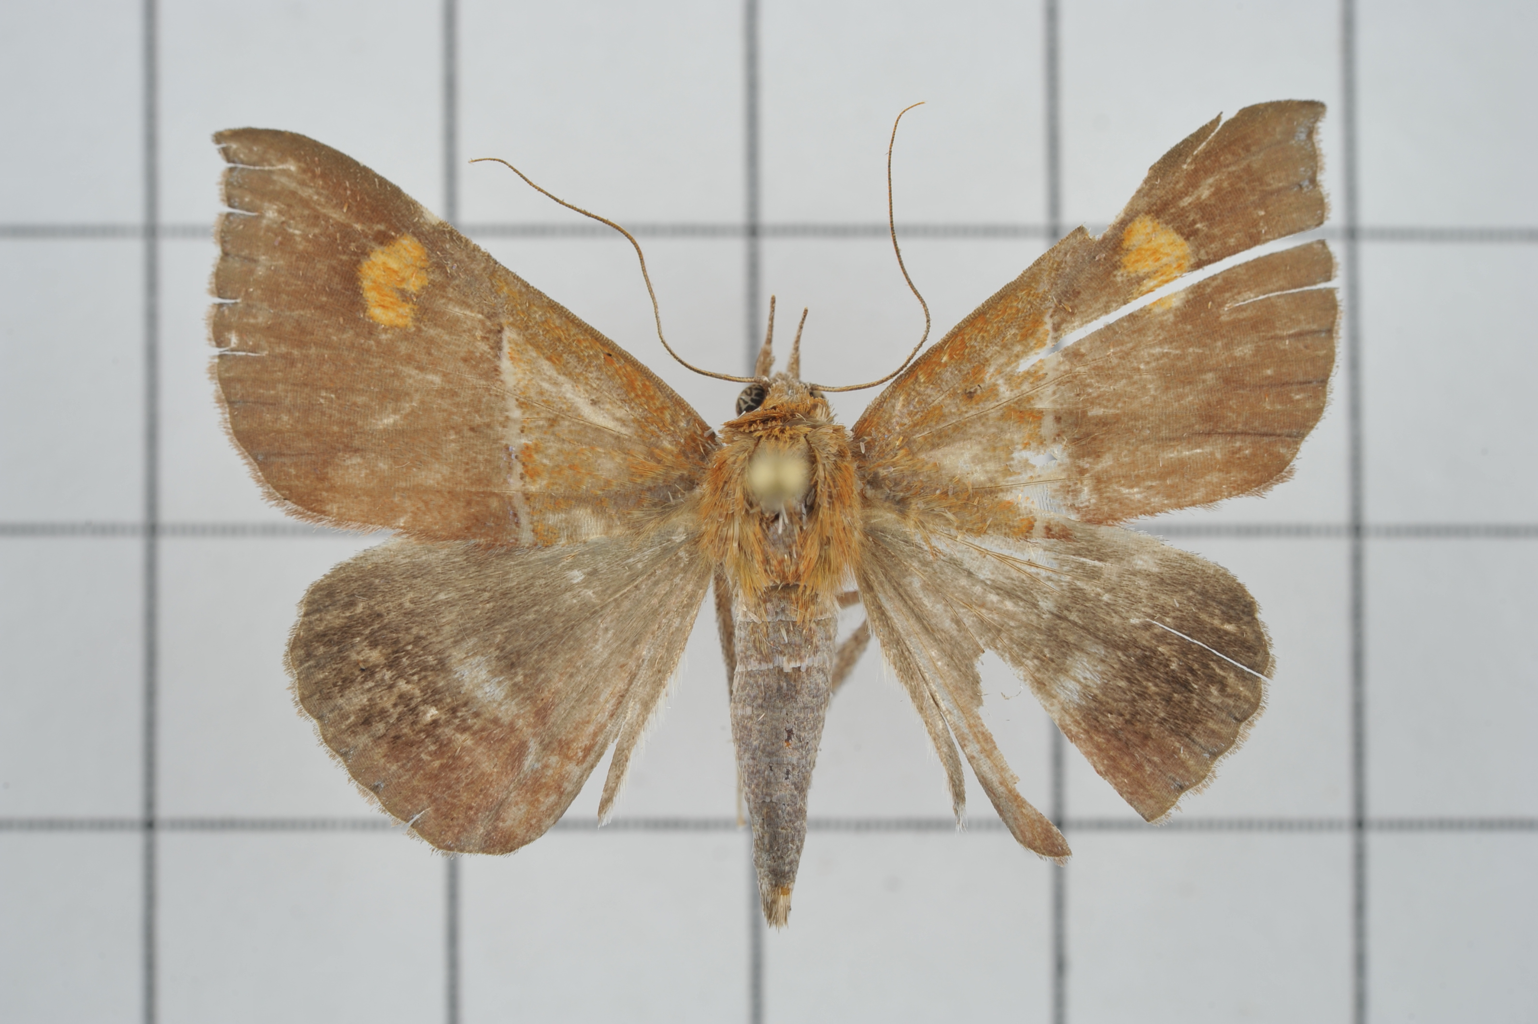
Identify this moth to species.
Sympis rufibasis
